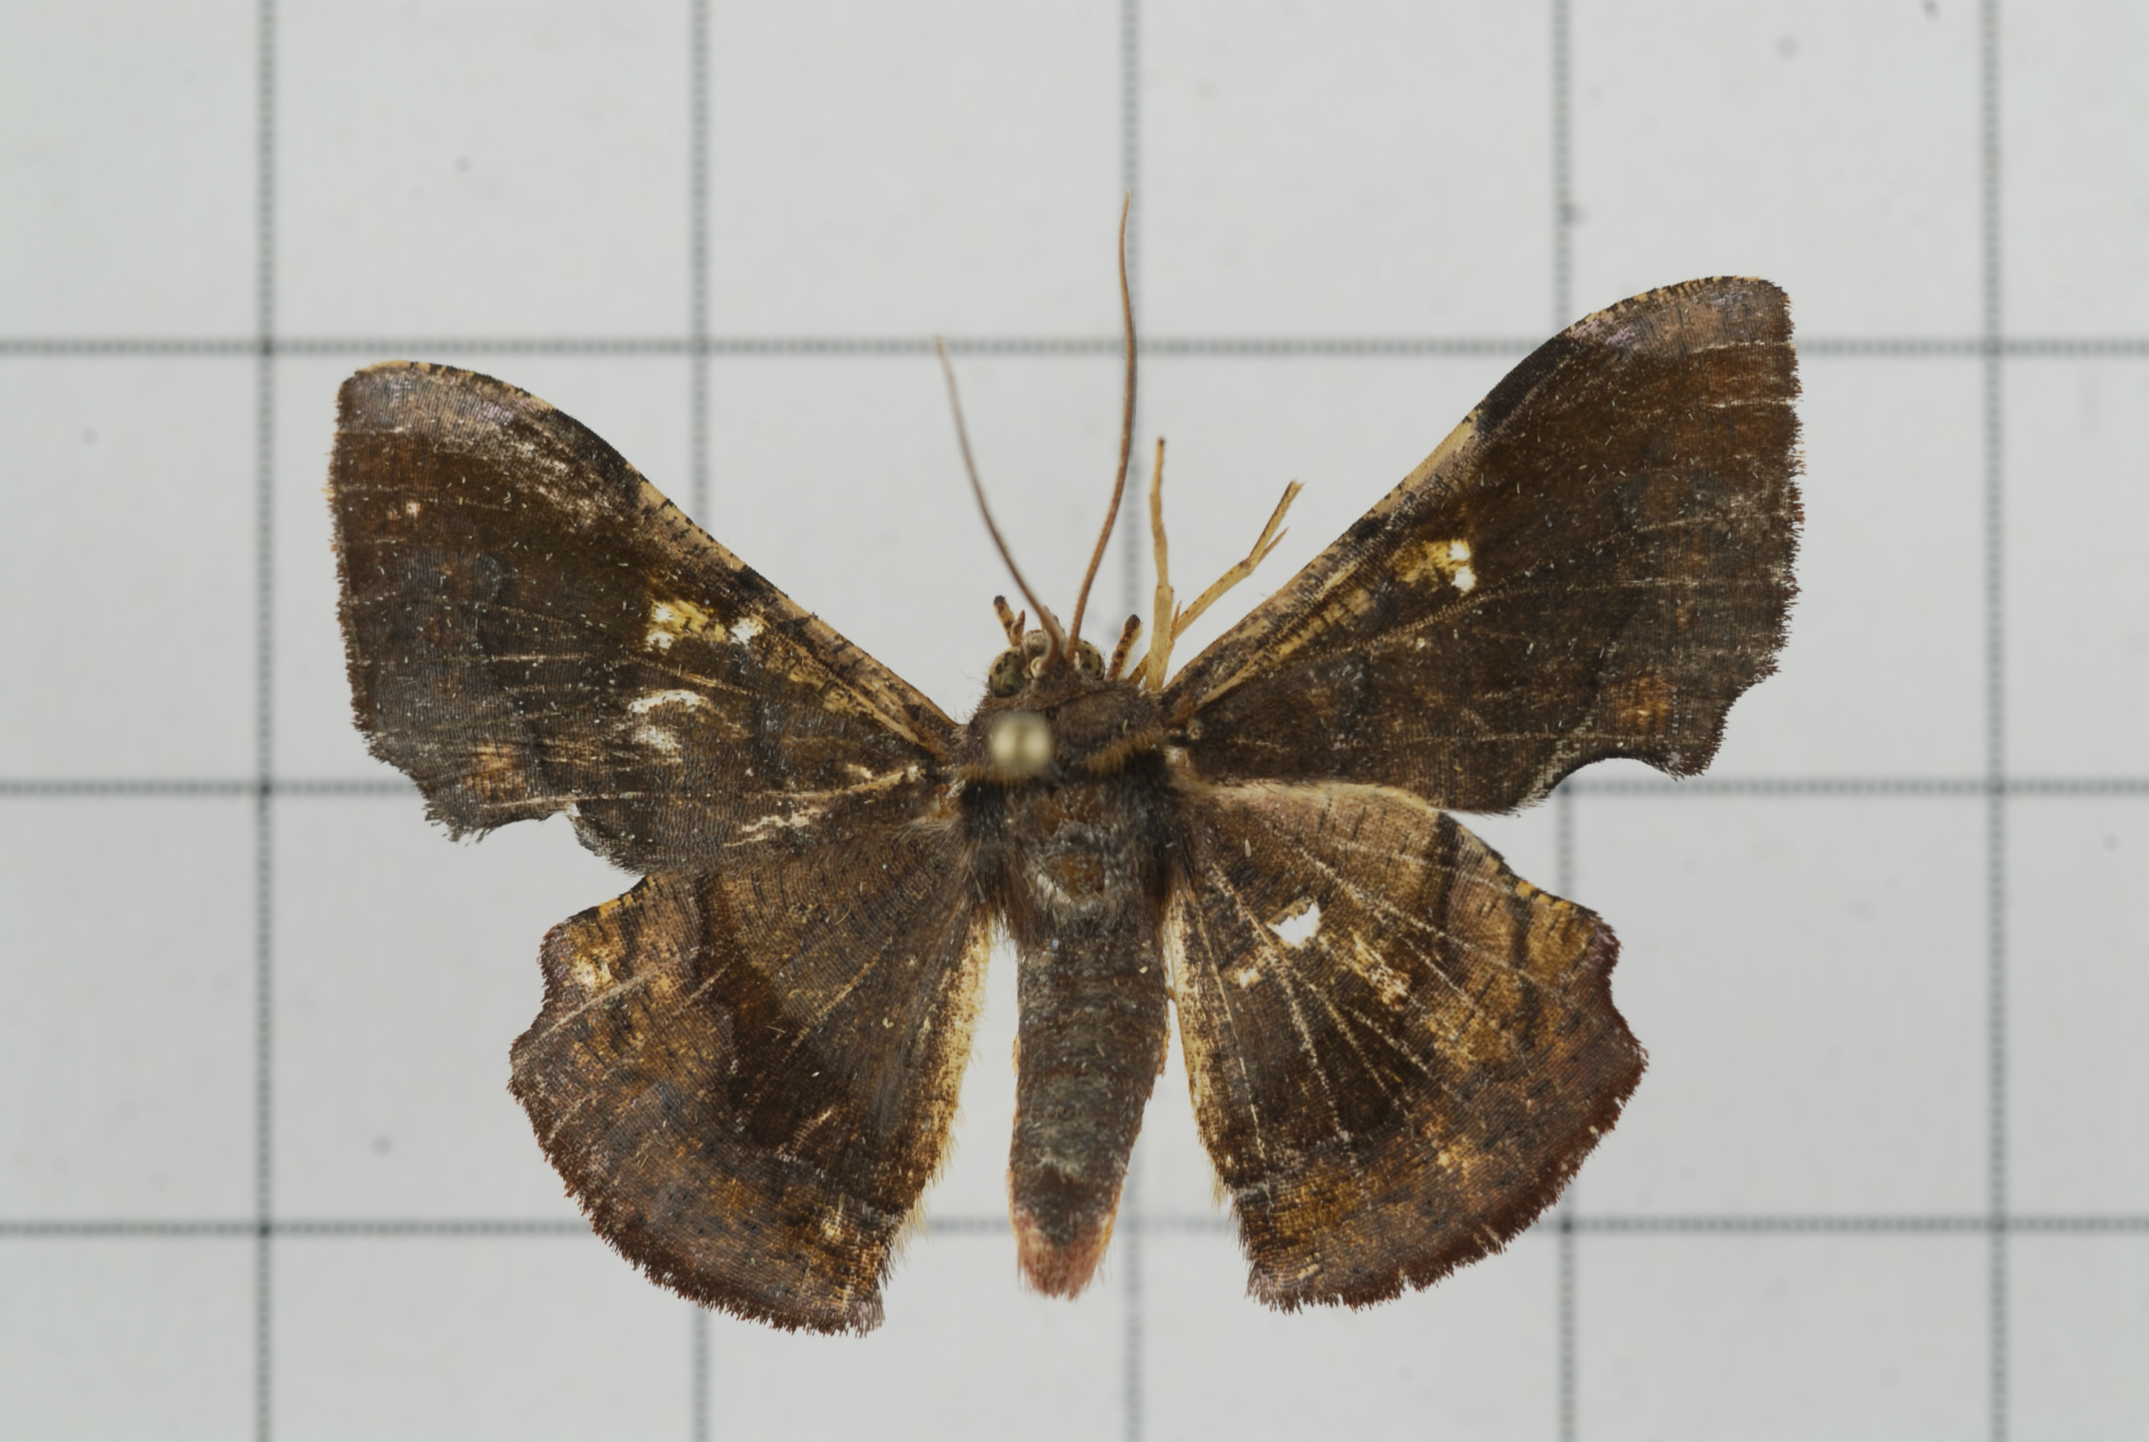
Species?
Fascellina chromataria
